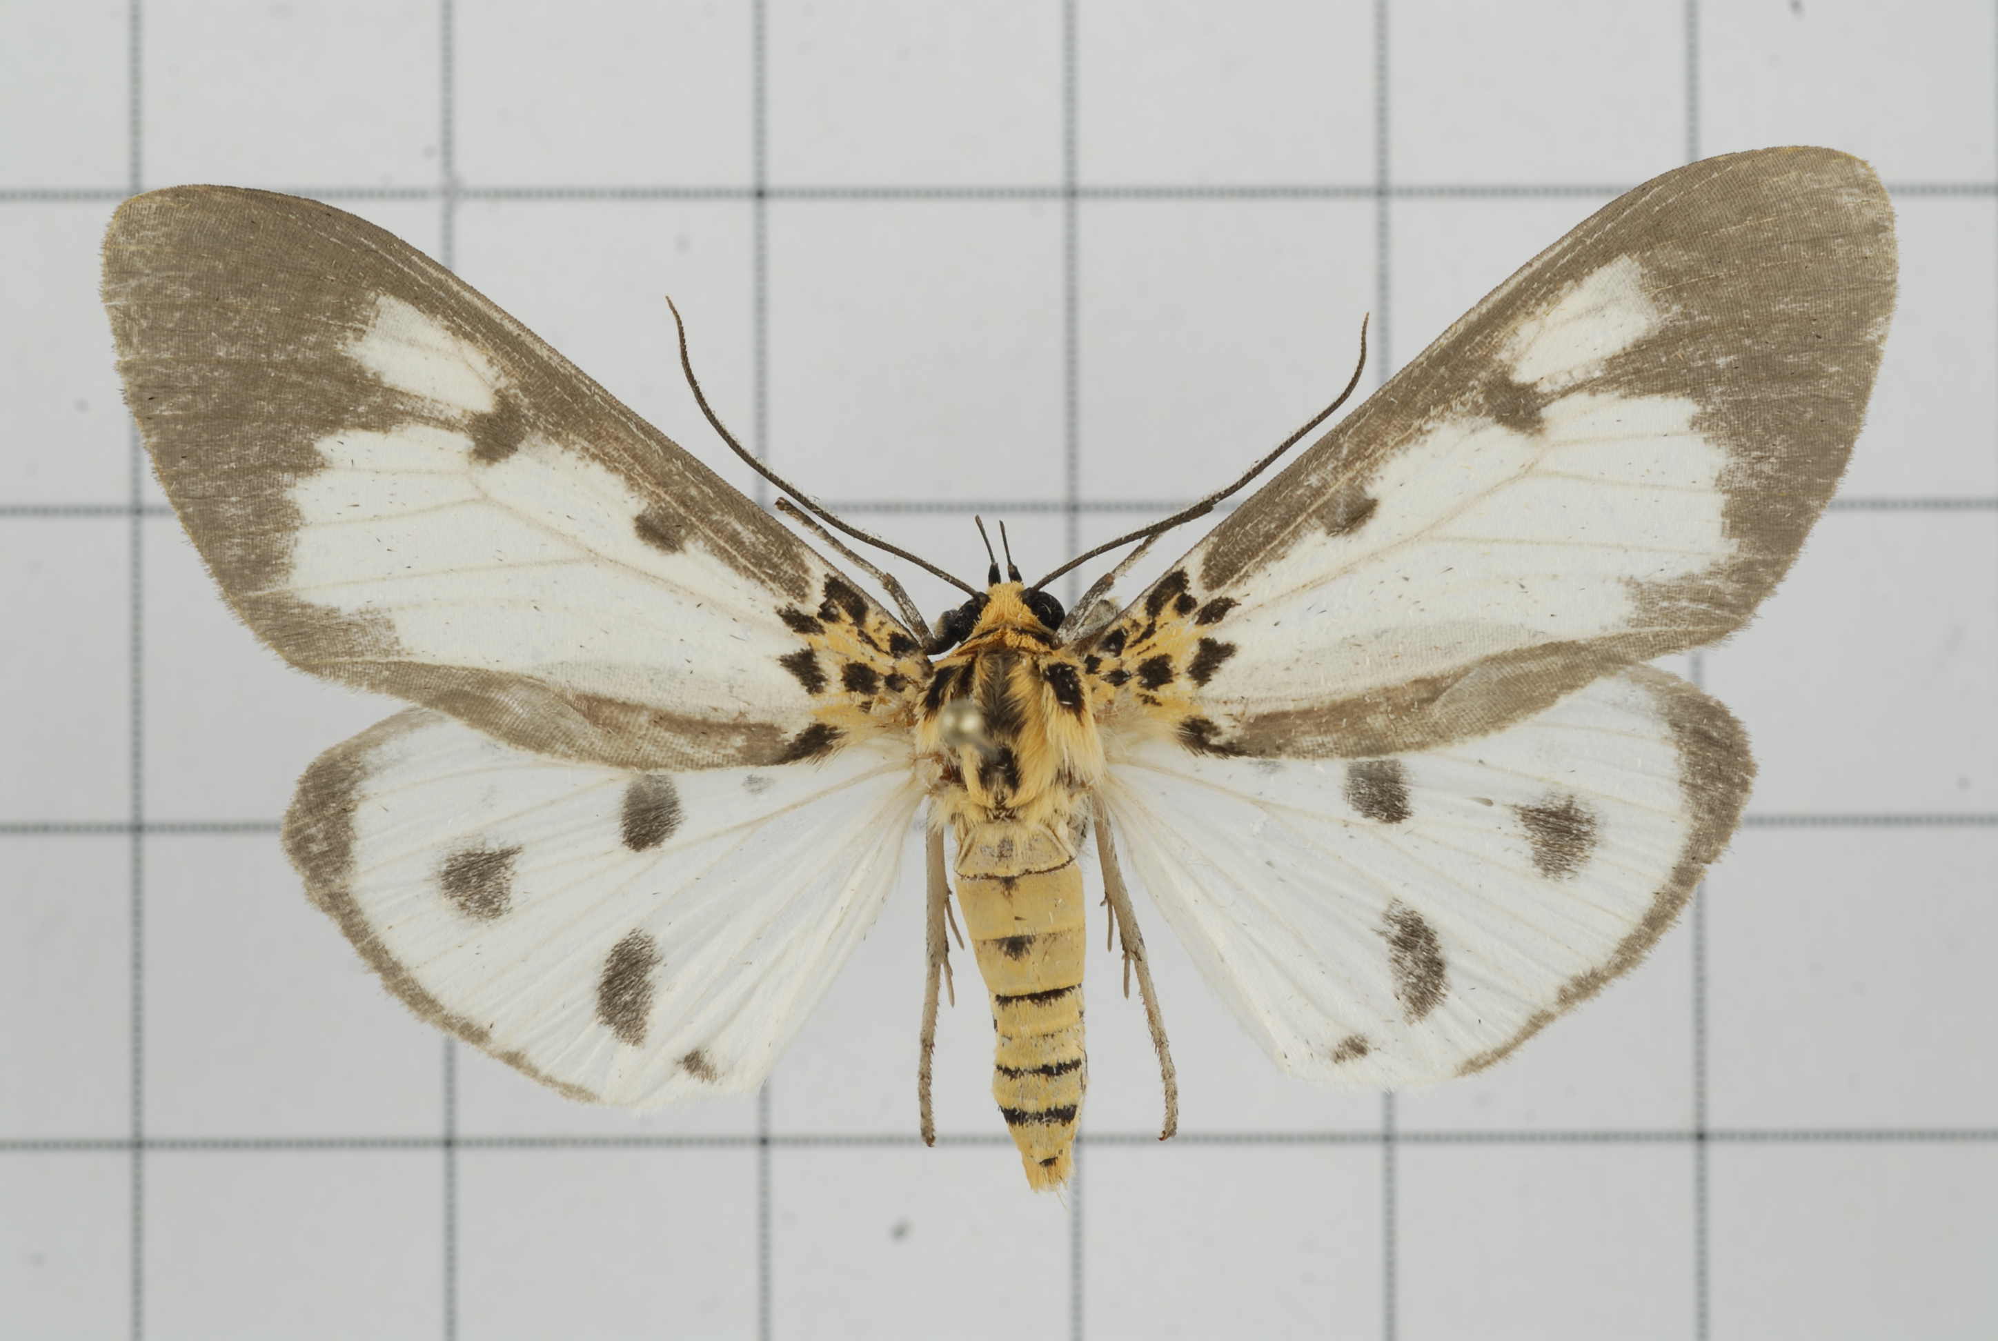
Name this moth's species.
Asota plana lacteata
